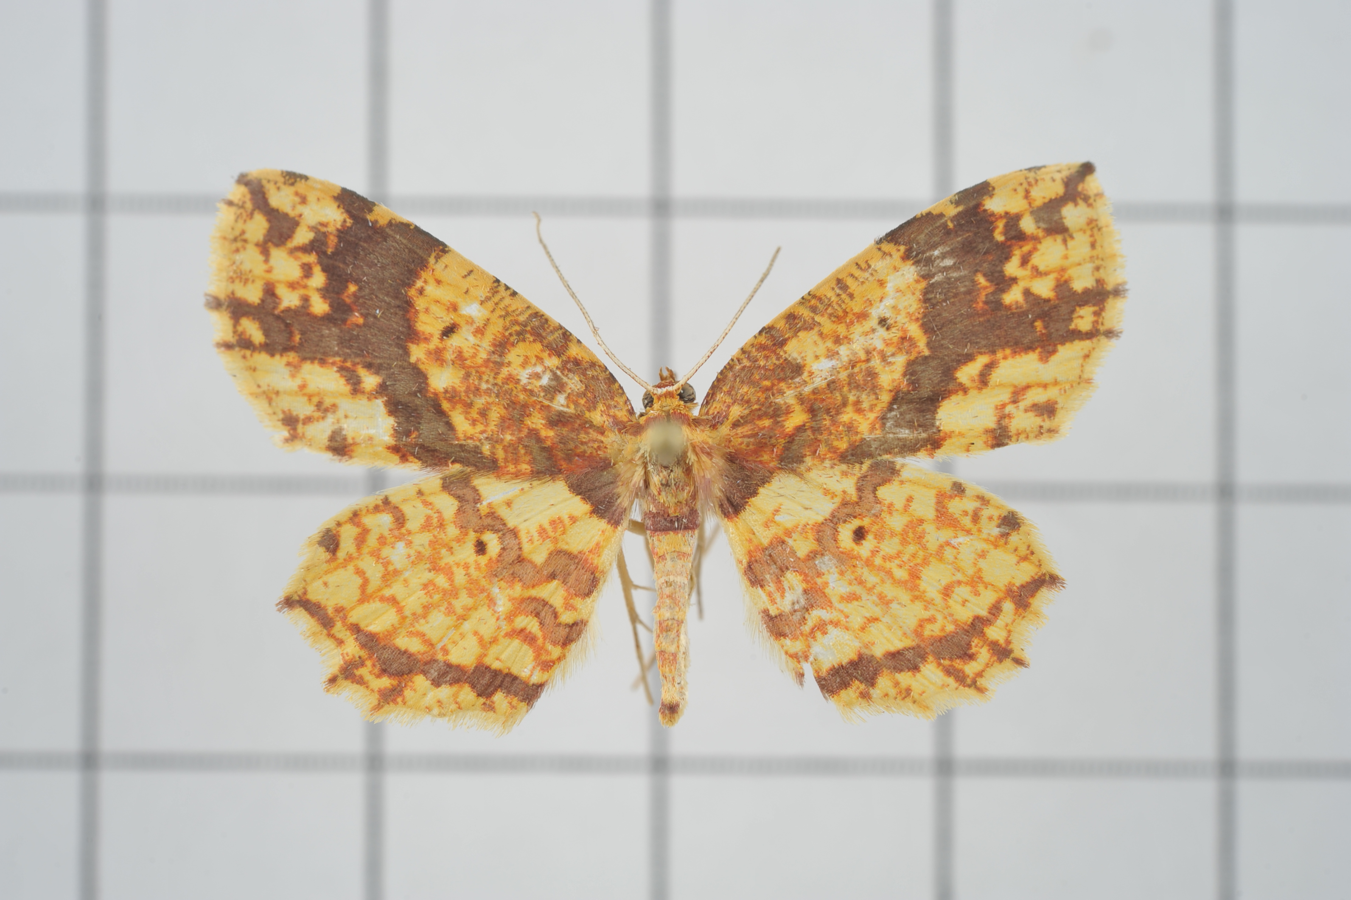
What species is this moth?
Yashmakia suffusa
